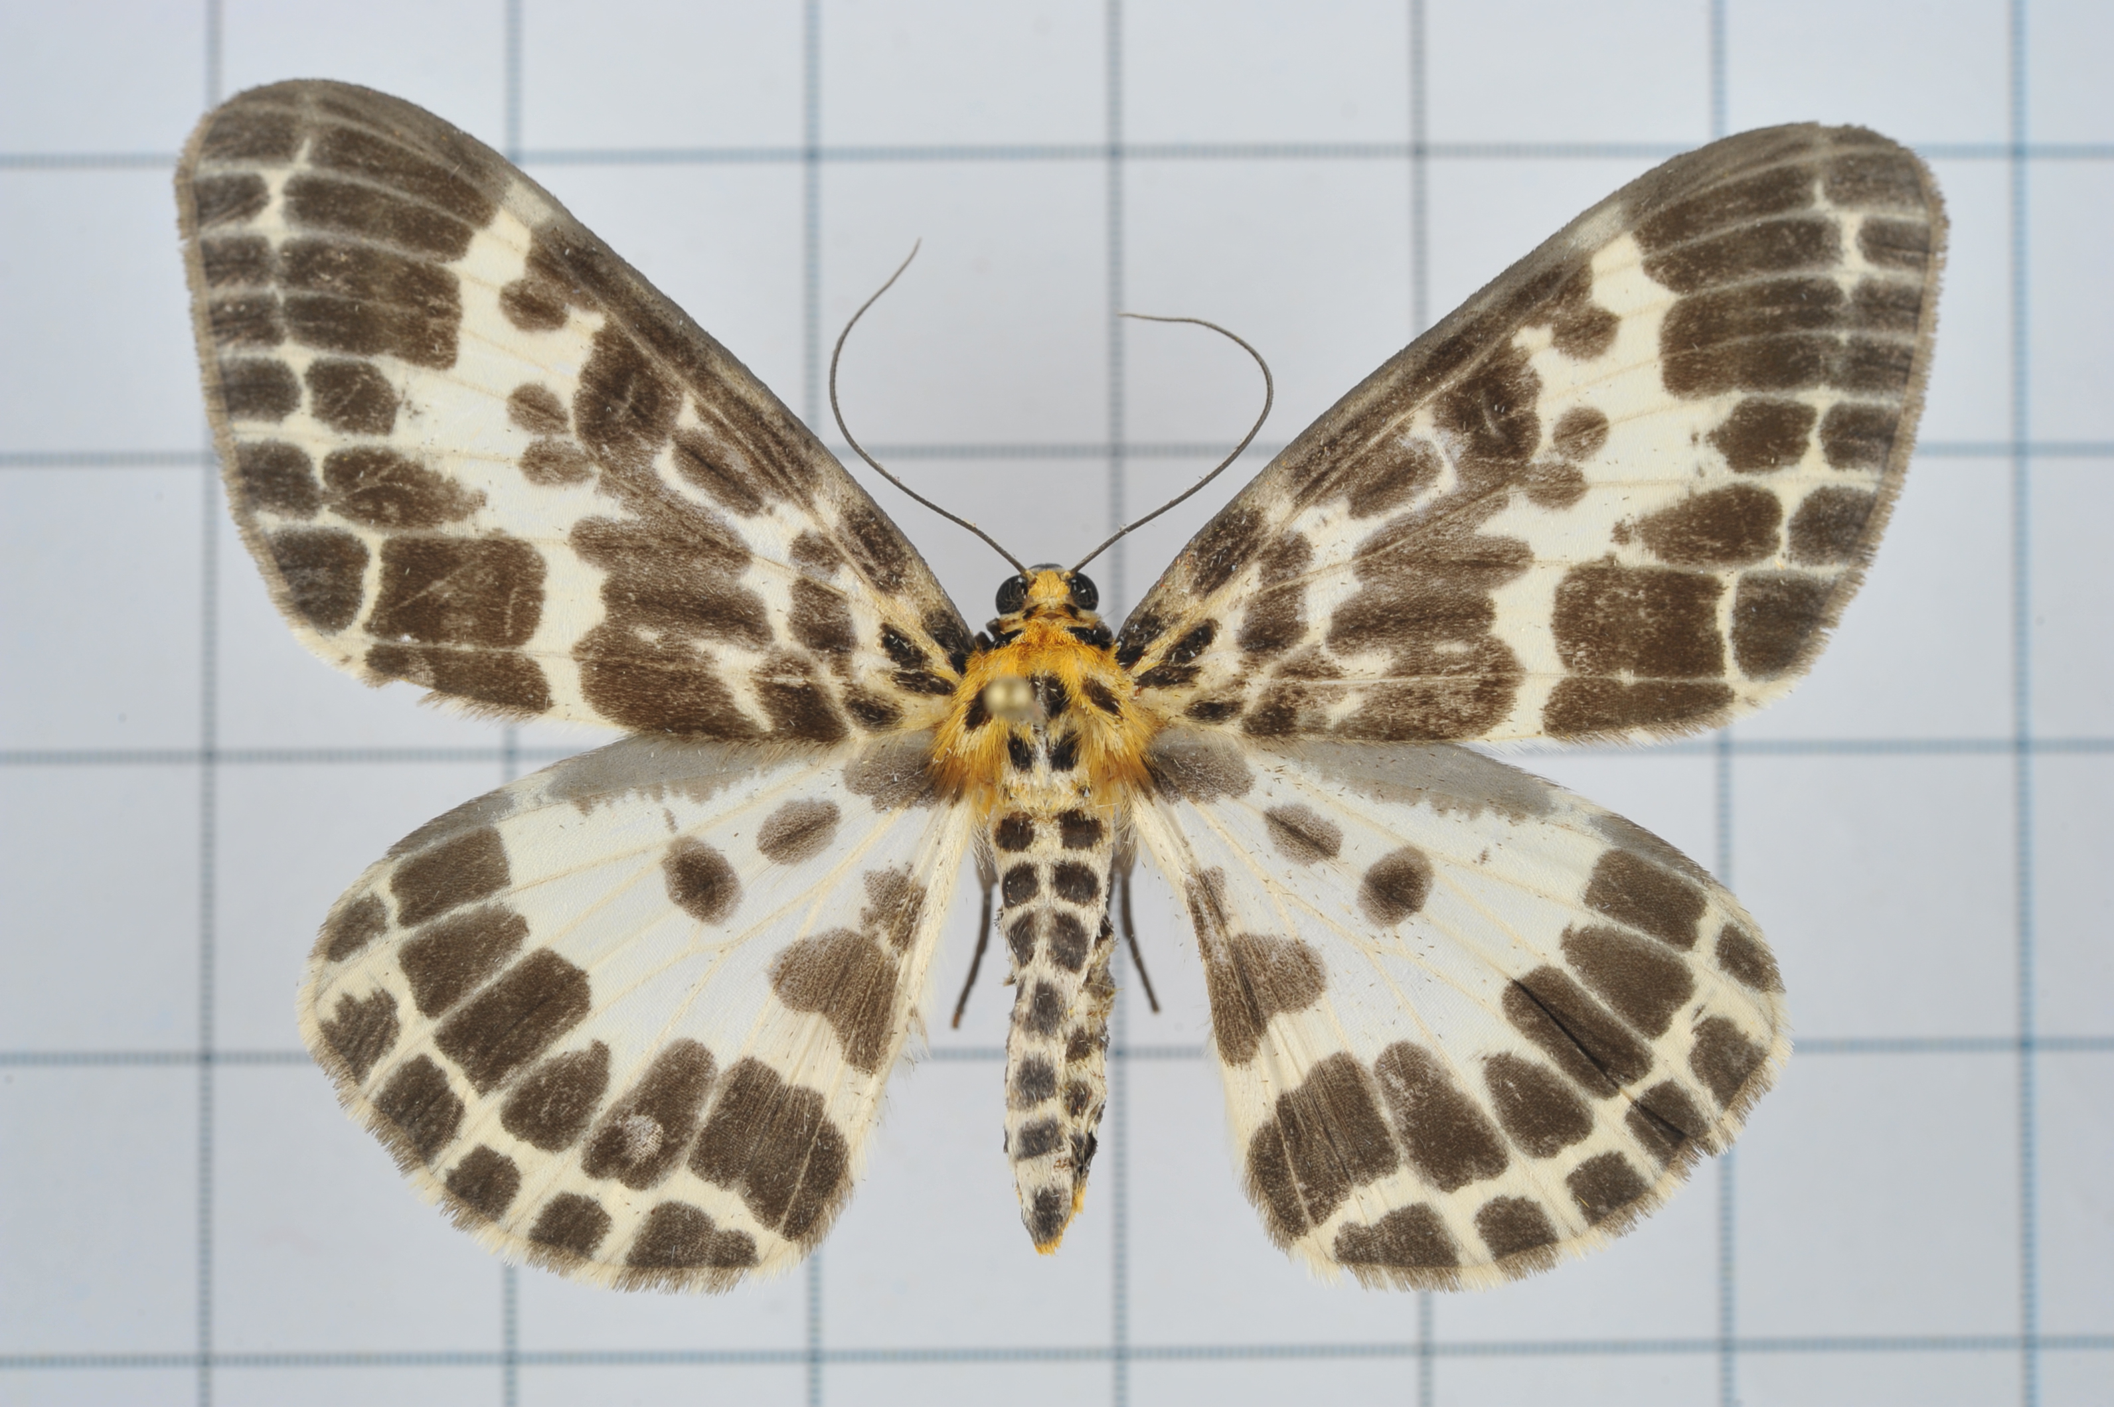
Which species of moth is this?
Pogonopygia nigralbata nigralbata
